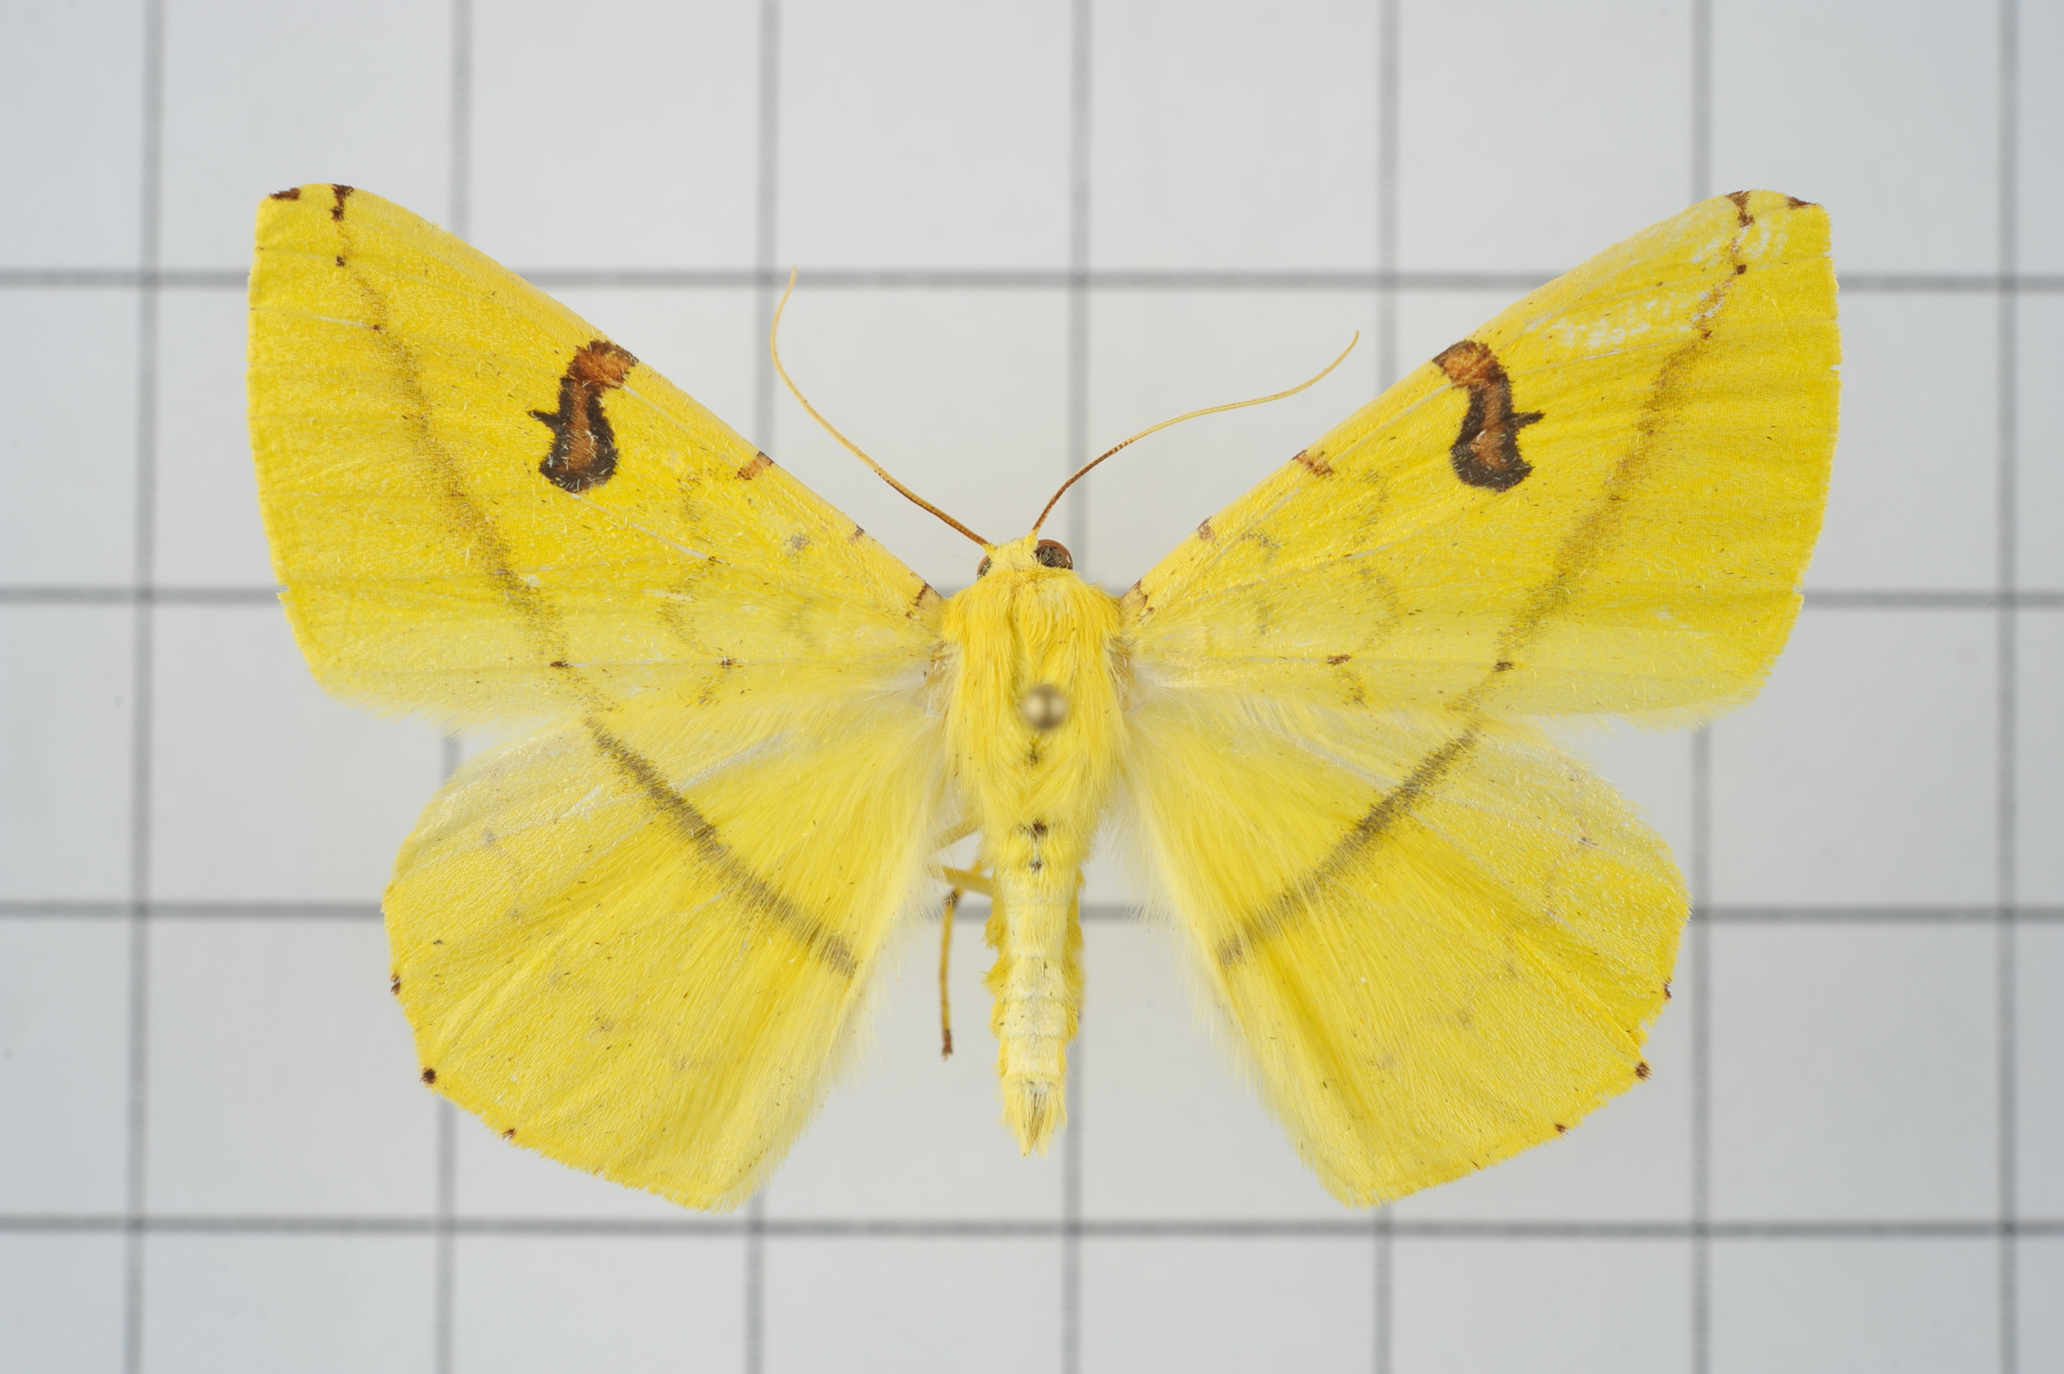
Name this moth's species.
Opisthograptis moelleri
